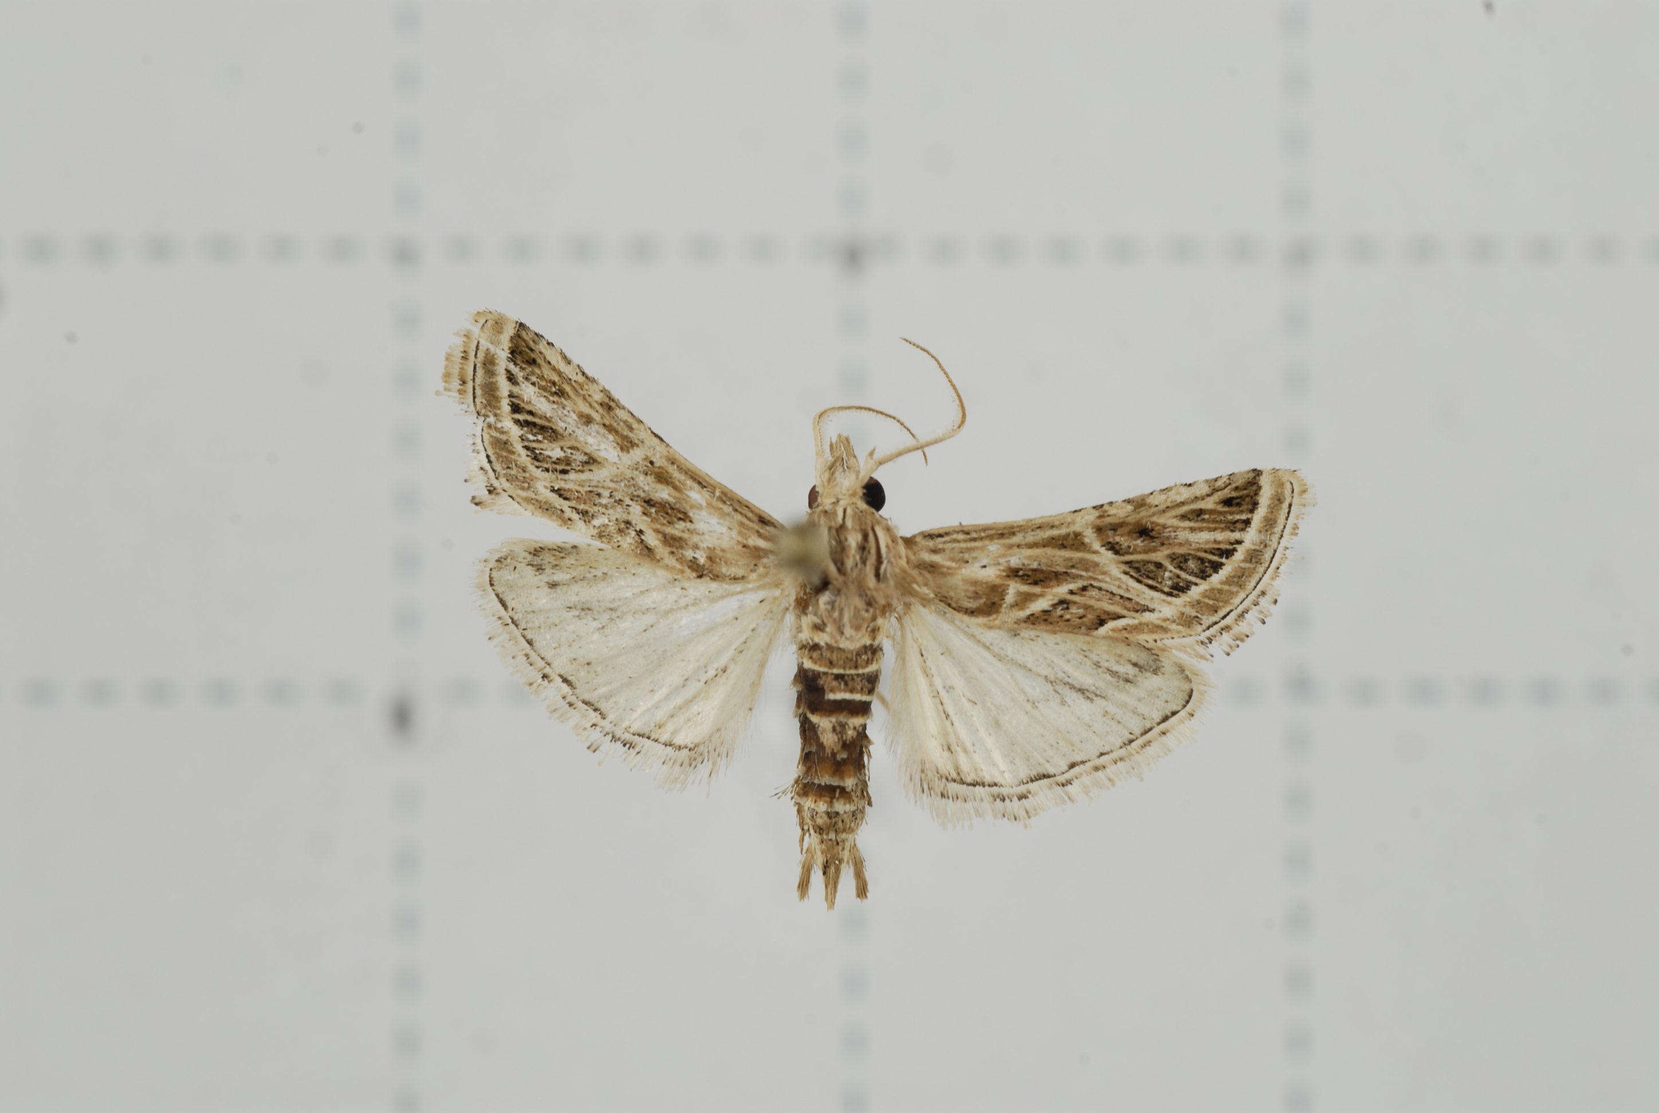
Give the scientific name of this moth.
Loryma recusata
